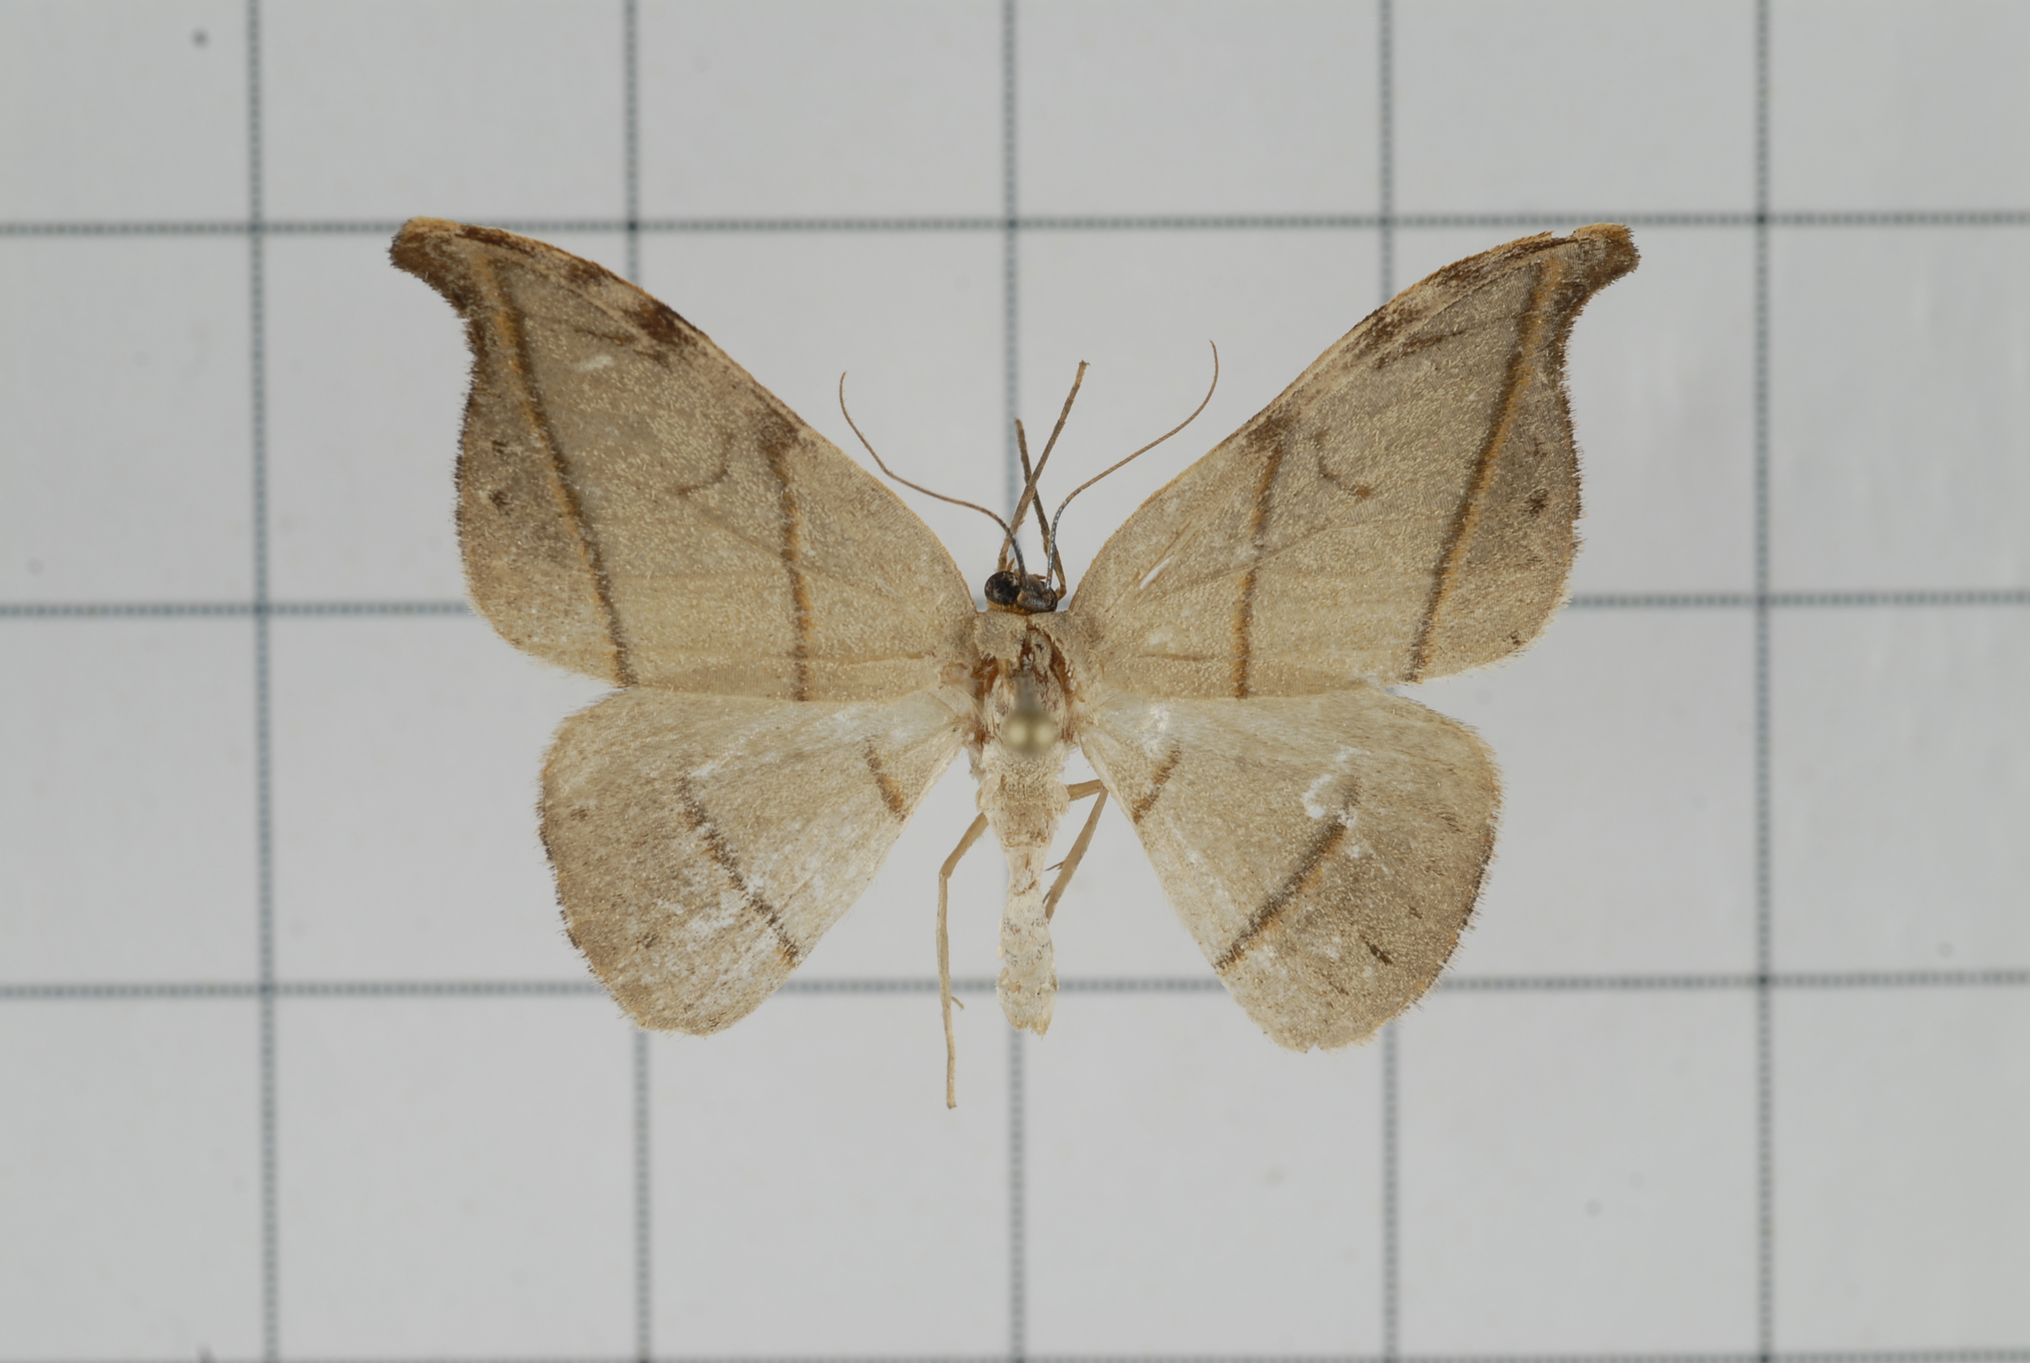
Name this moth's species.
Nordstromia semililacina
